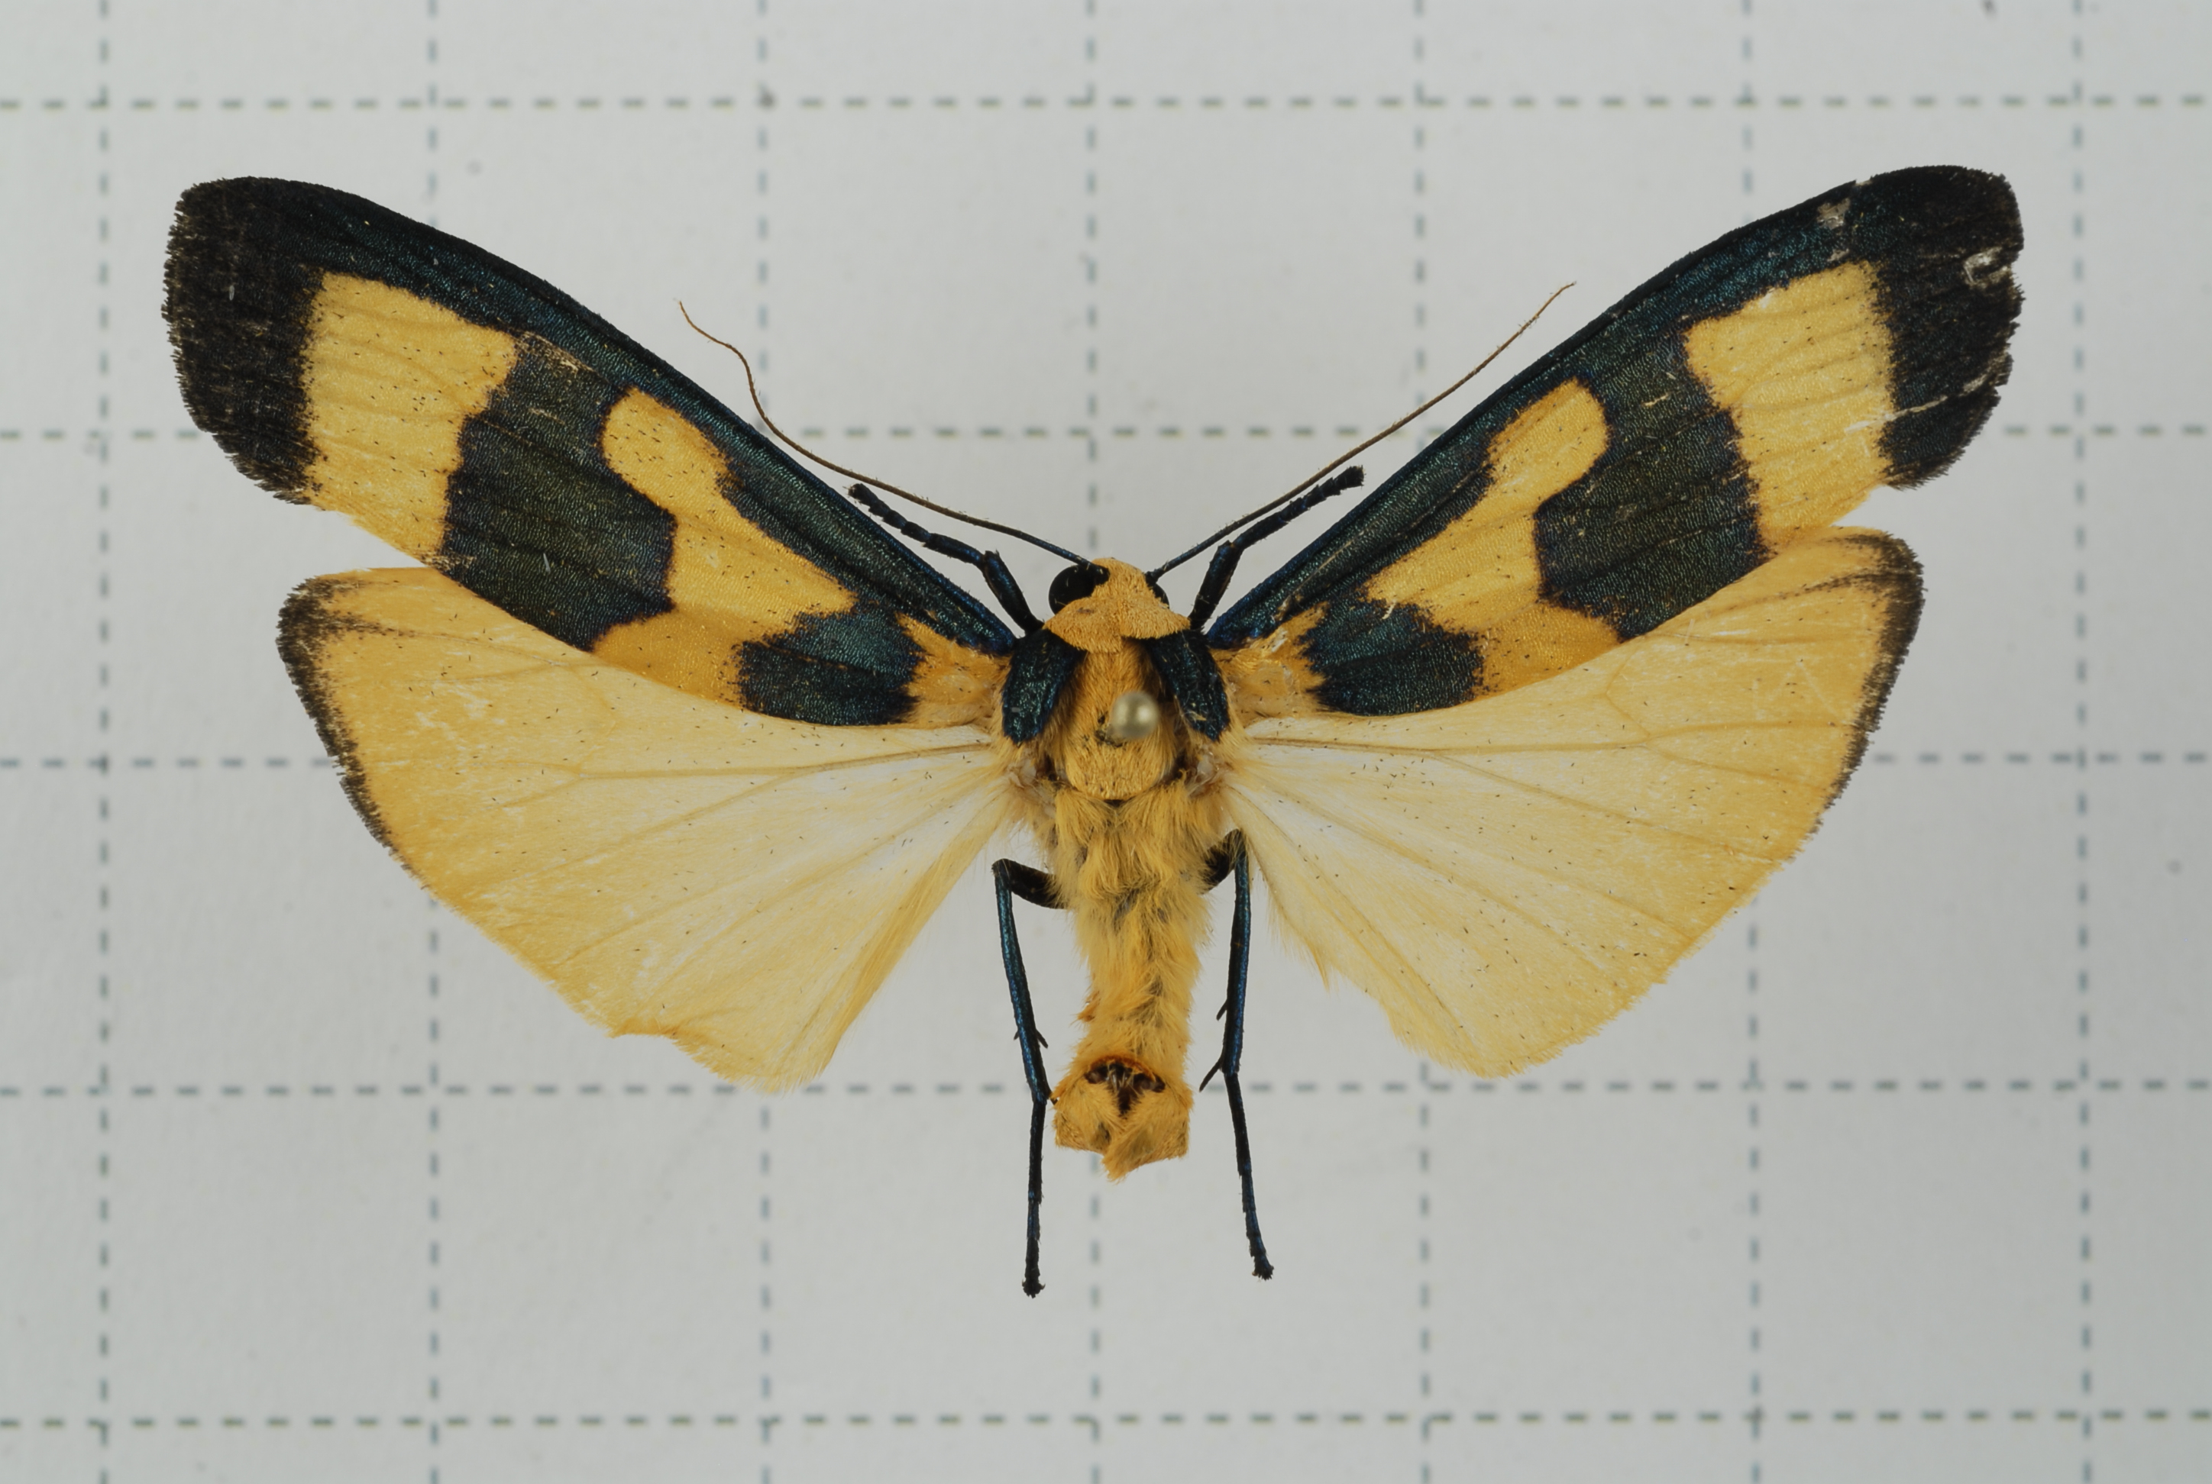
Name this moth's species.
Chrysaeglia magnifica
